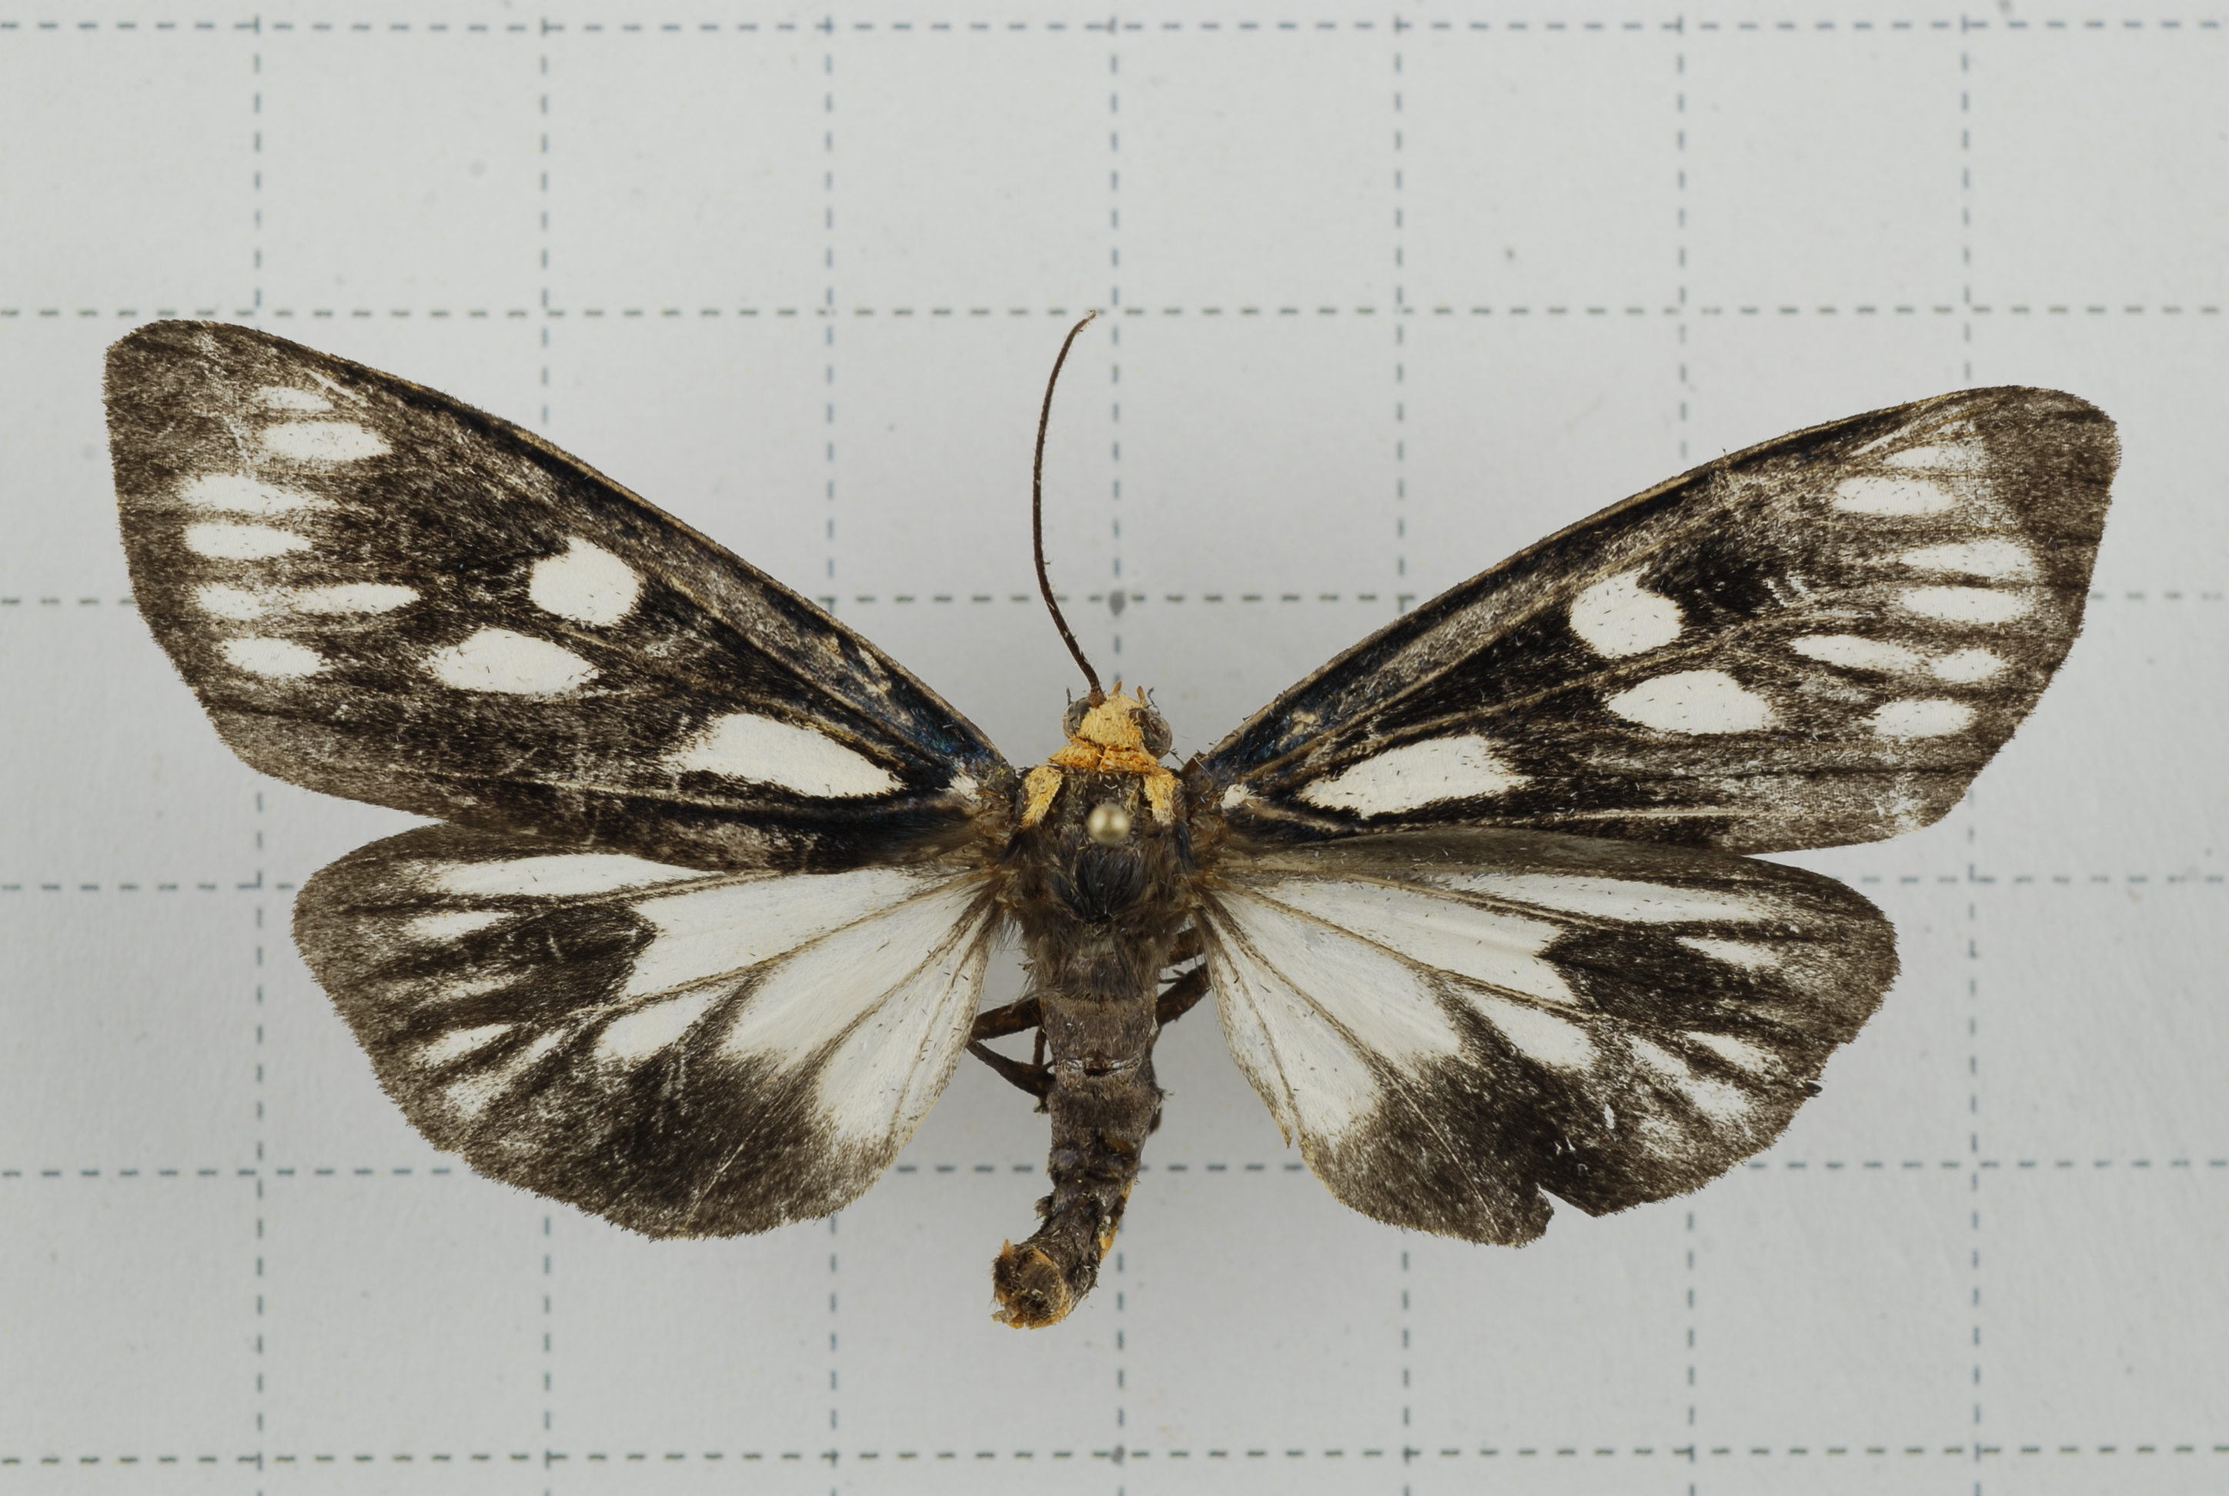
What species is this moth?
Macrobrochis gigas
